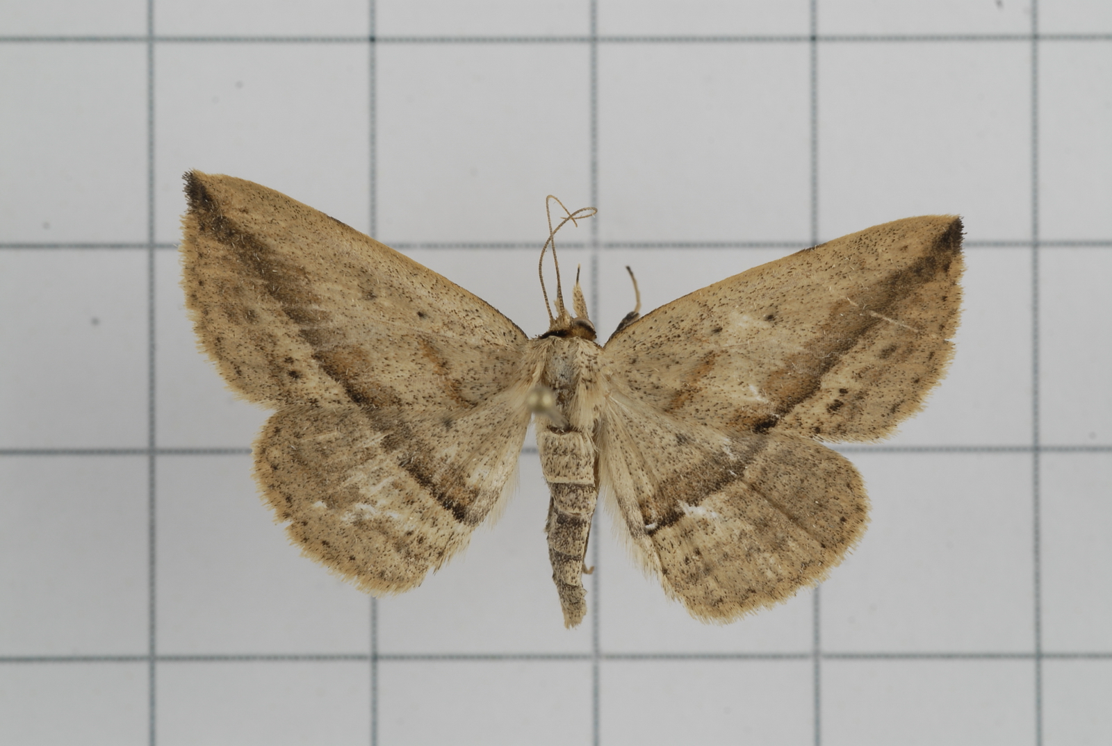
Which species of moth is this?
Carsina kanshireiensis
